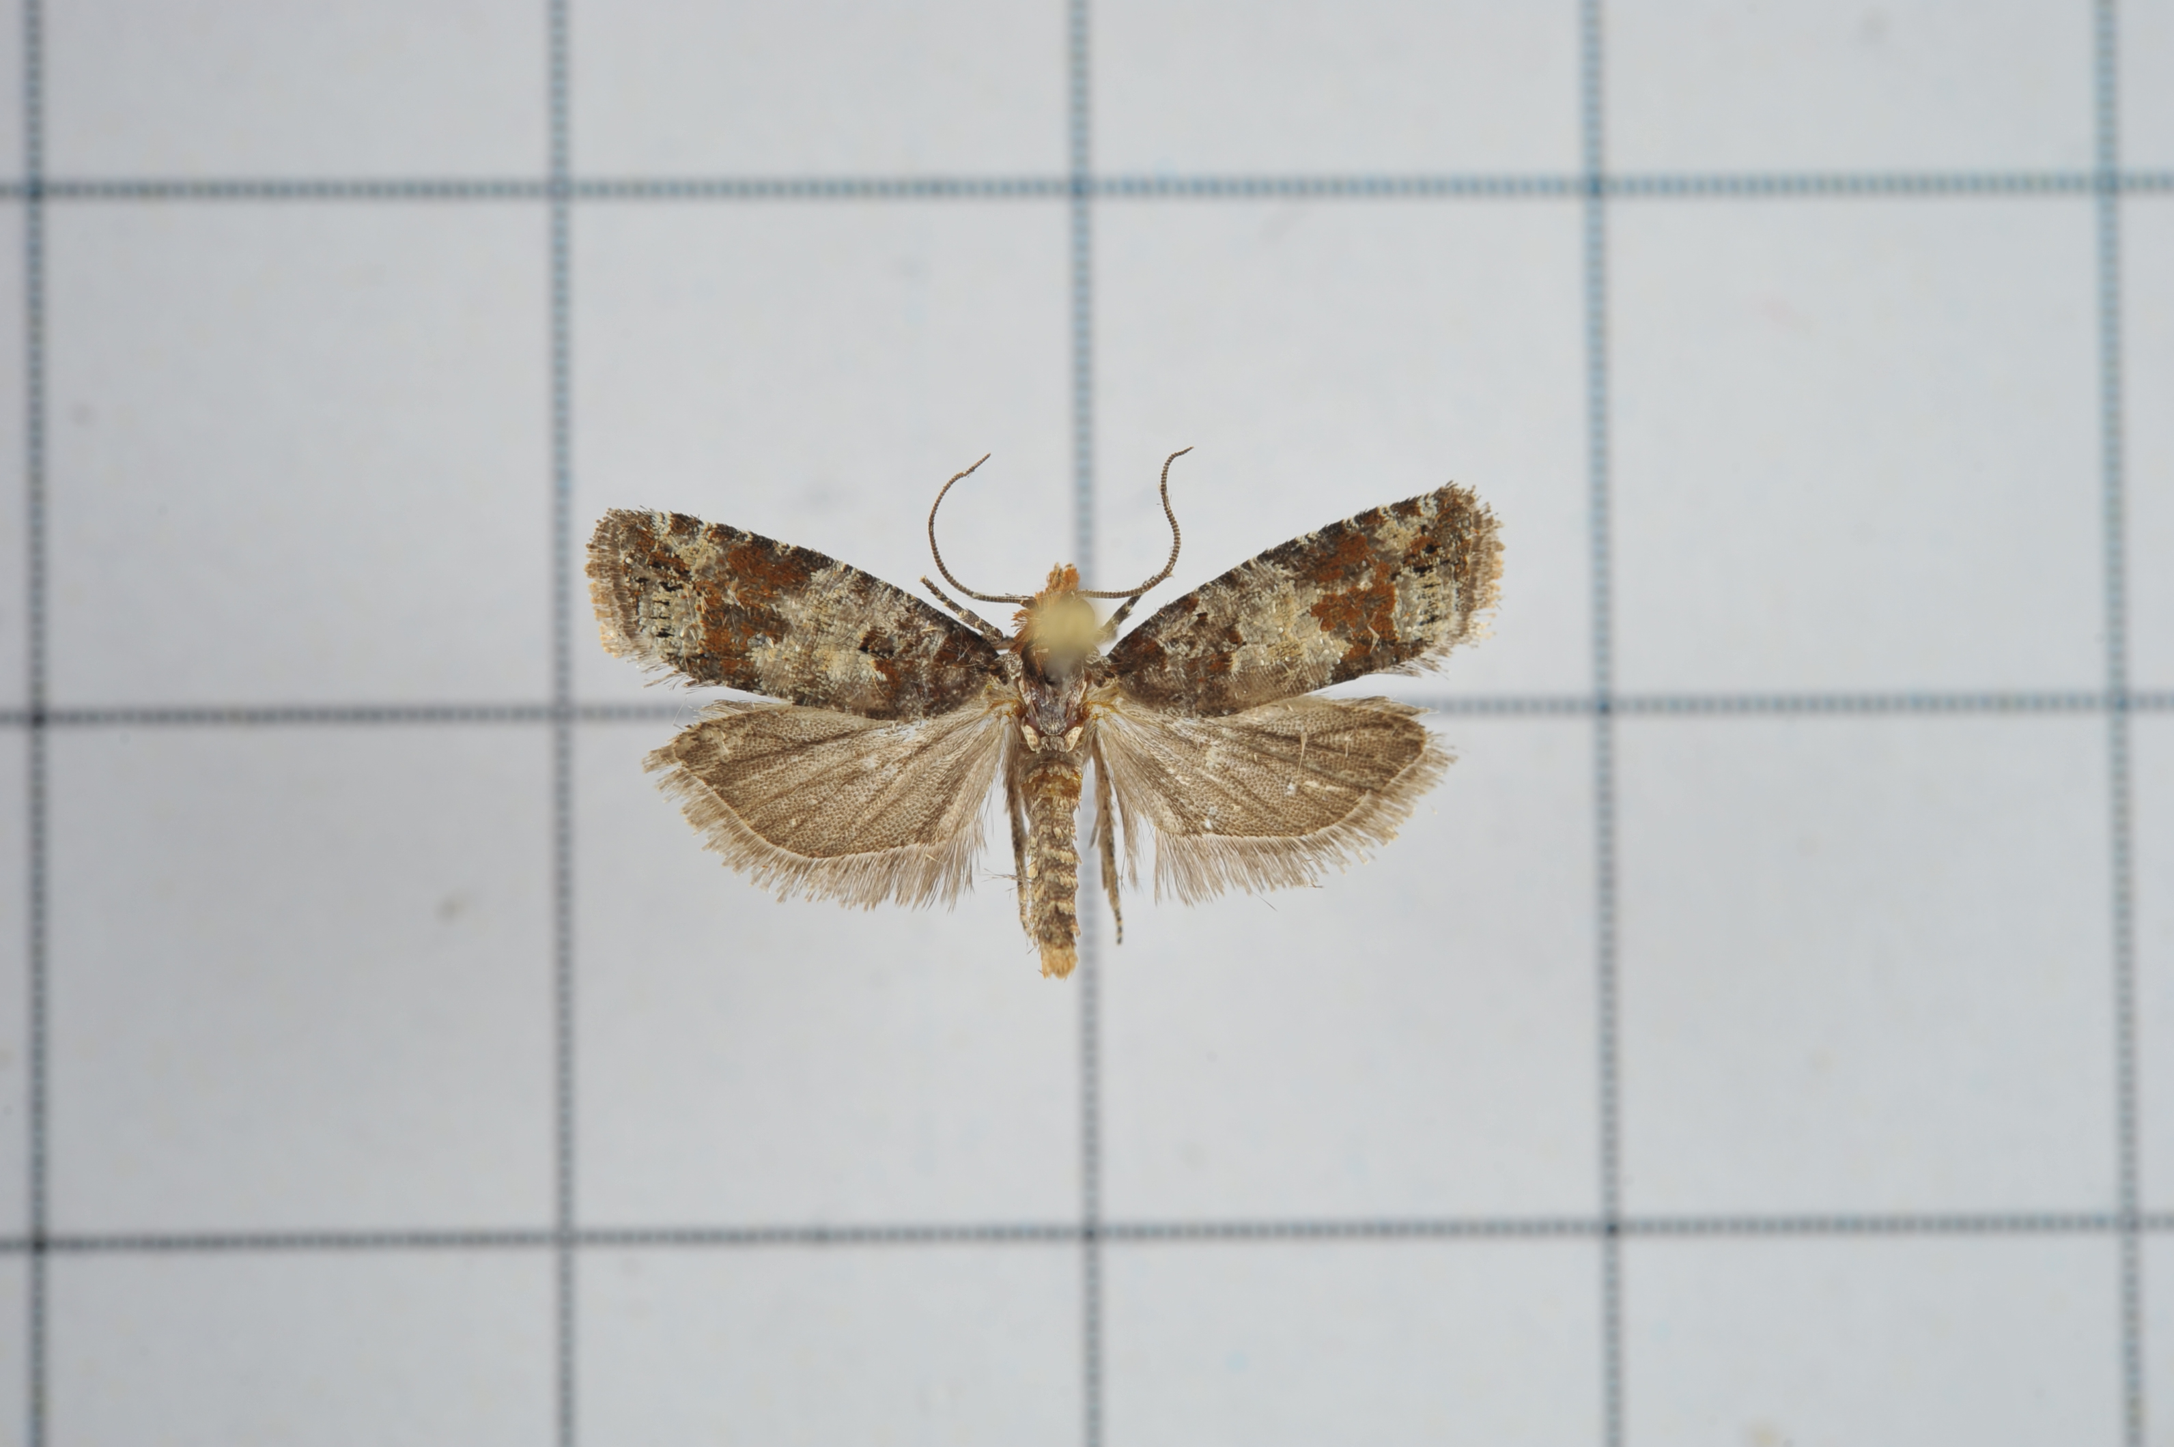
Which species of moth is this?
Retinia cristata
